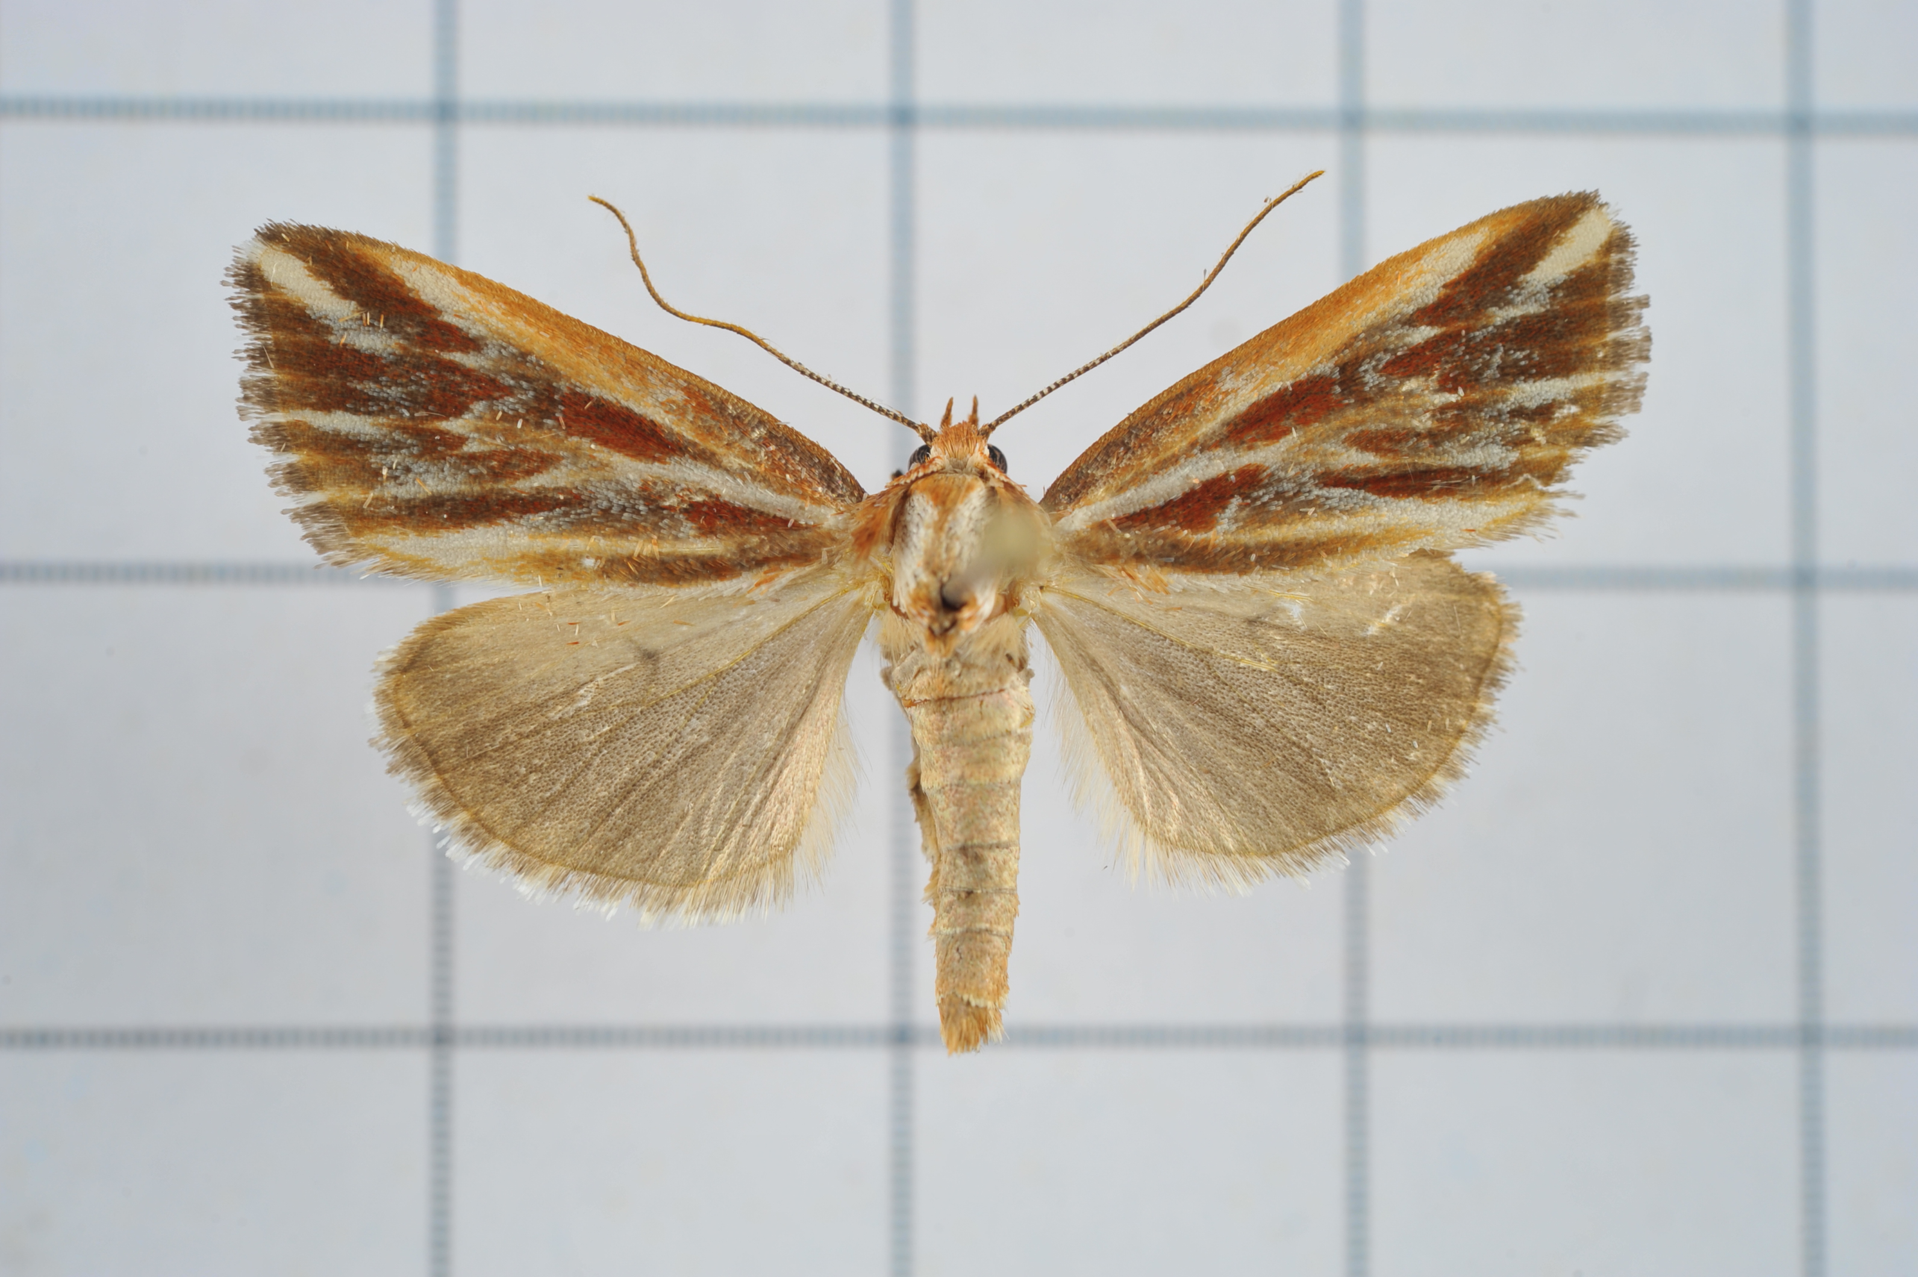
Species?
Narangodes confluens
